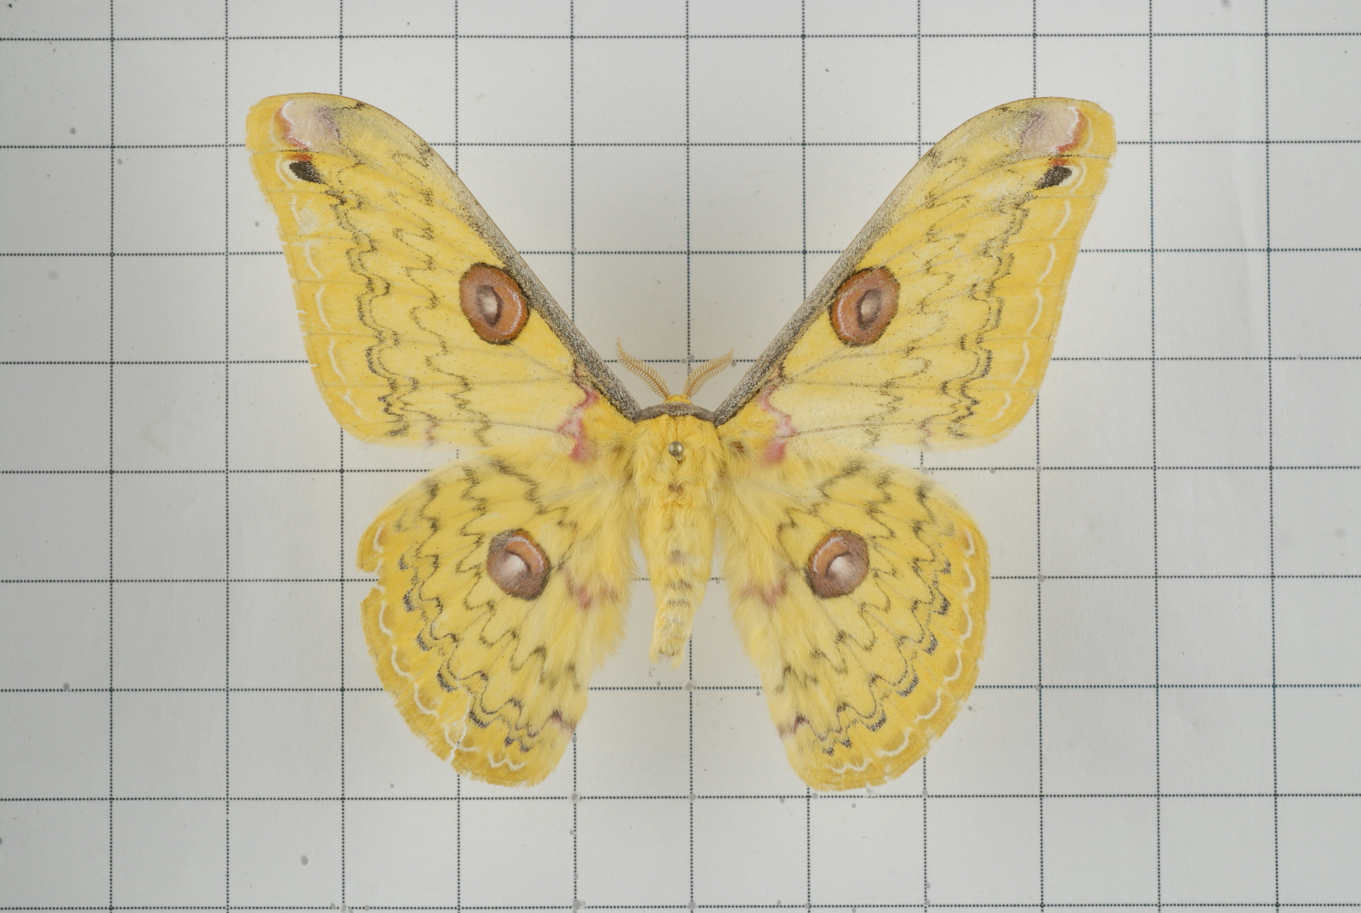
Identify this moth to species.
Loepa formosensis
